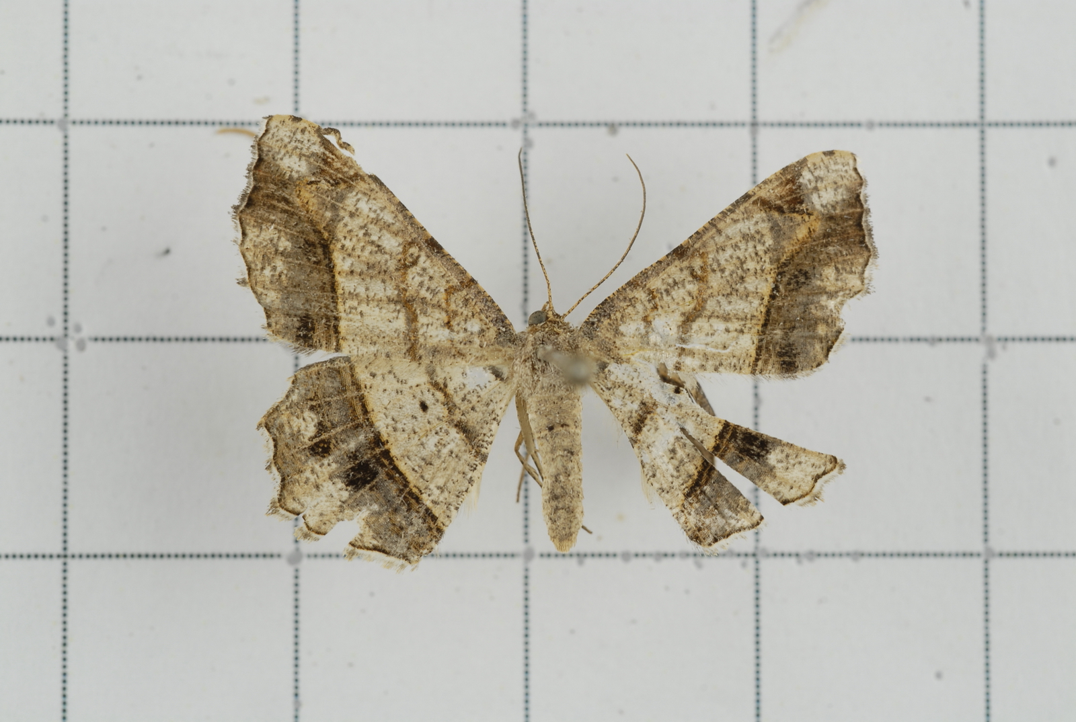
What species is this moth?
Chiasmia intermediaria
